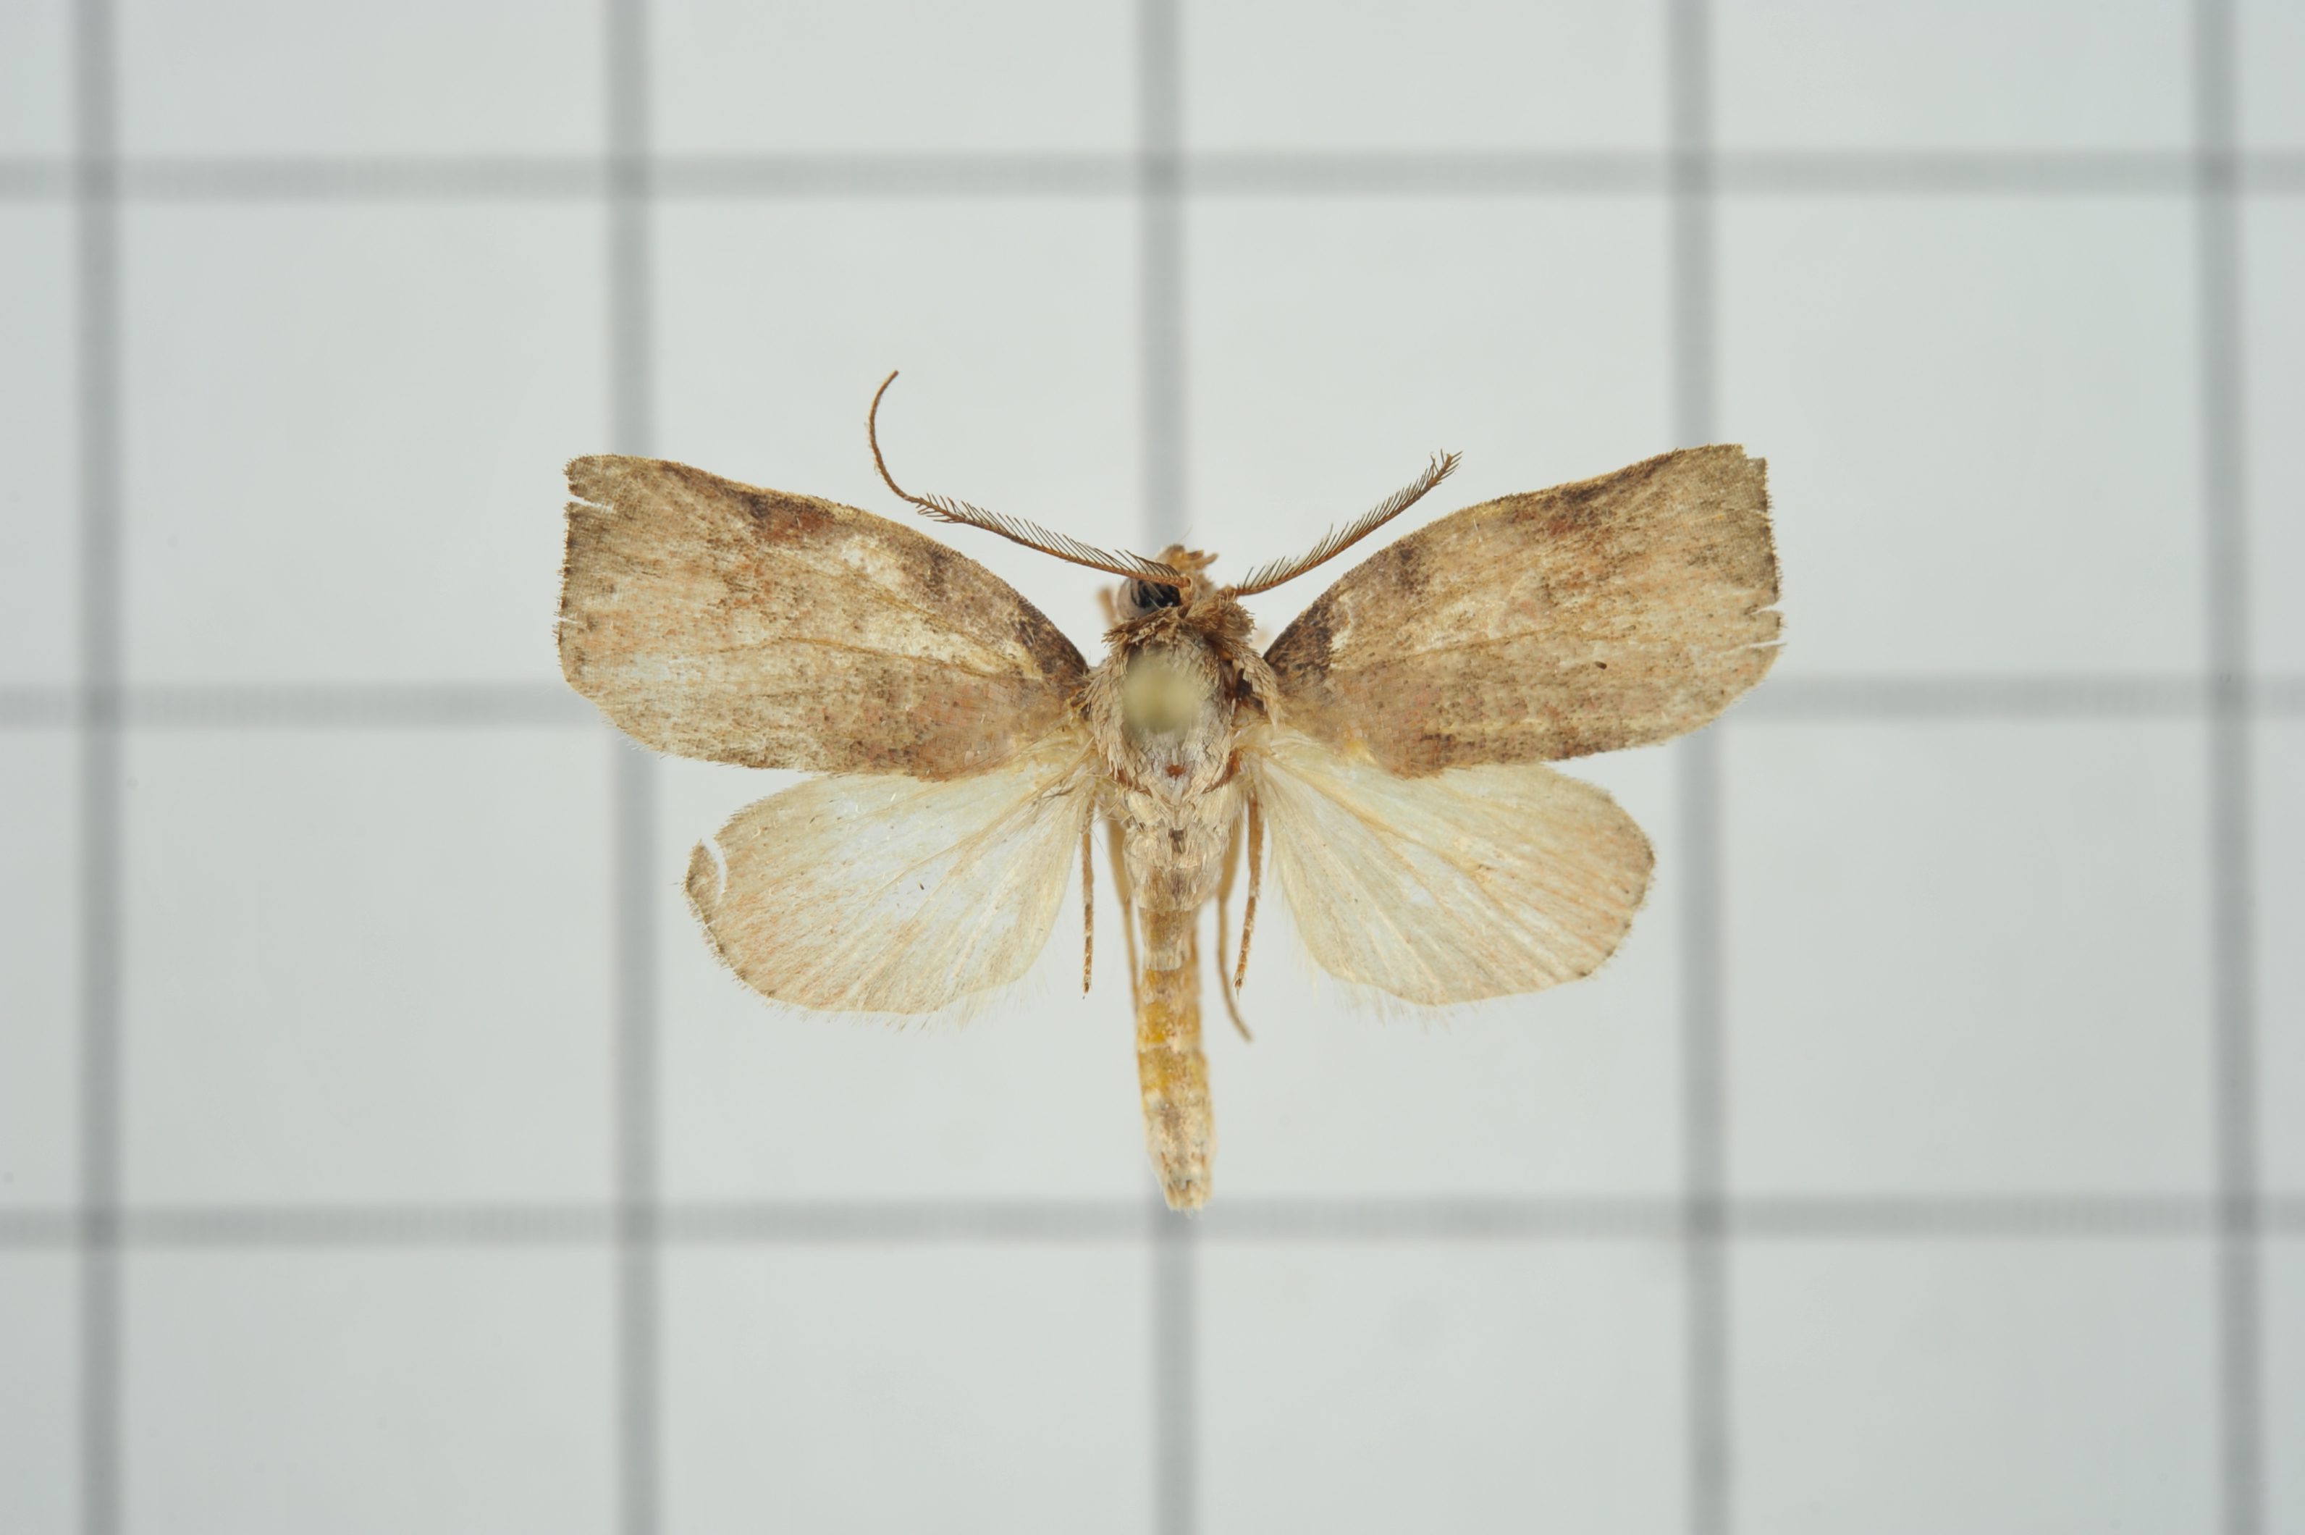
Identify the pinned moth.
Beara tortriciformis
